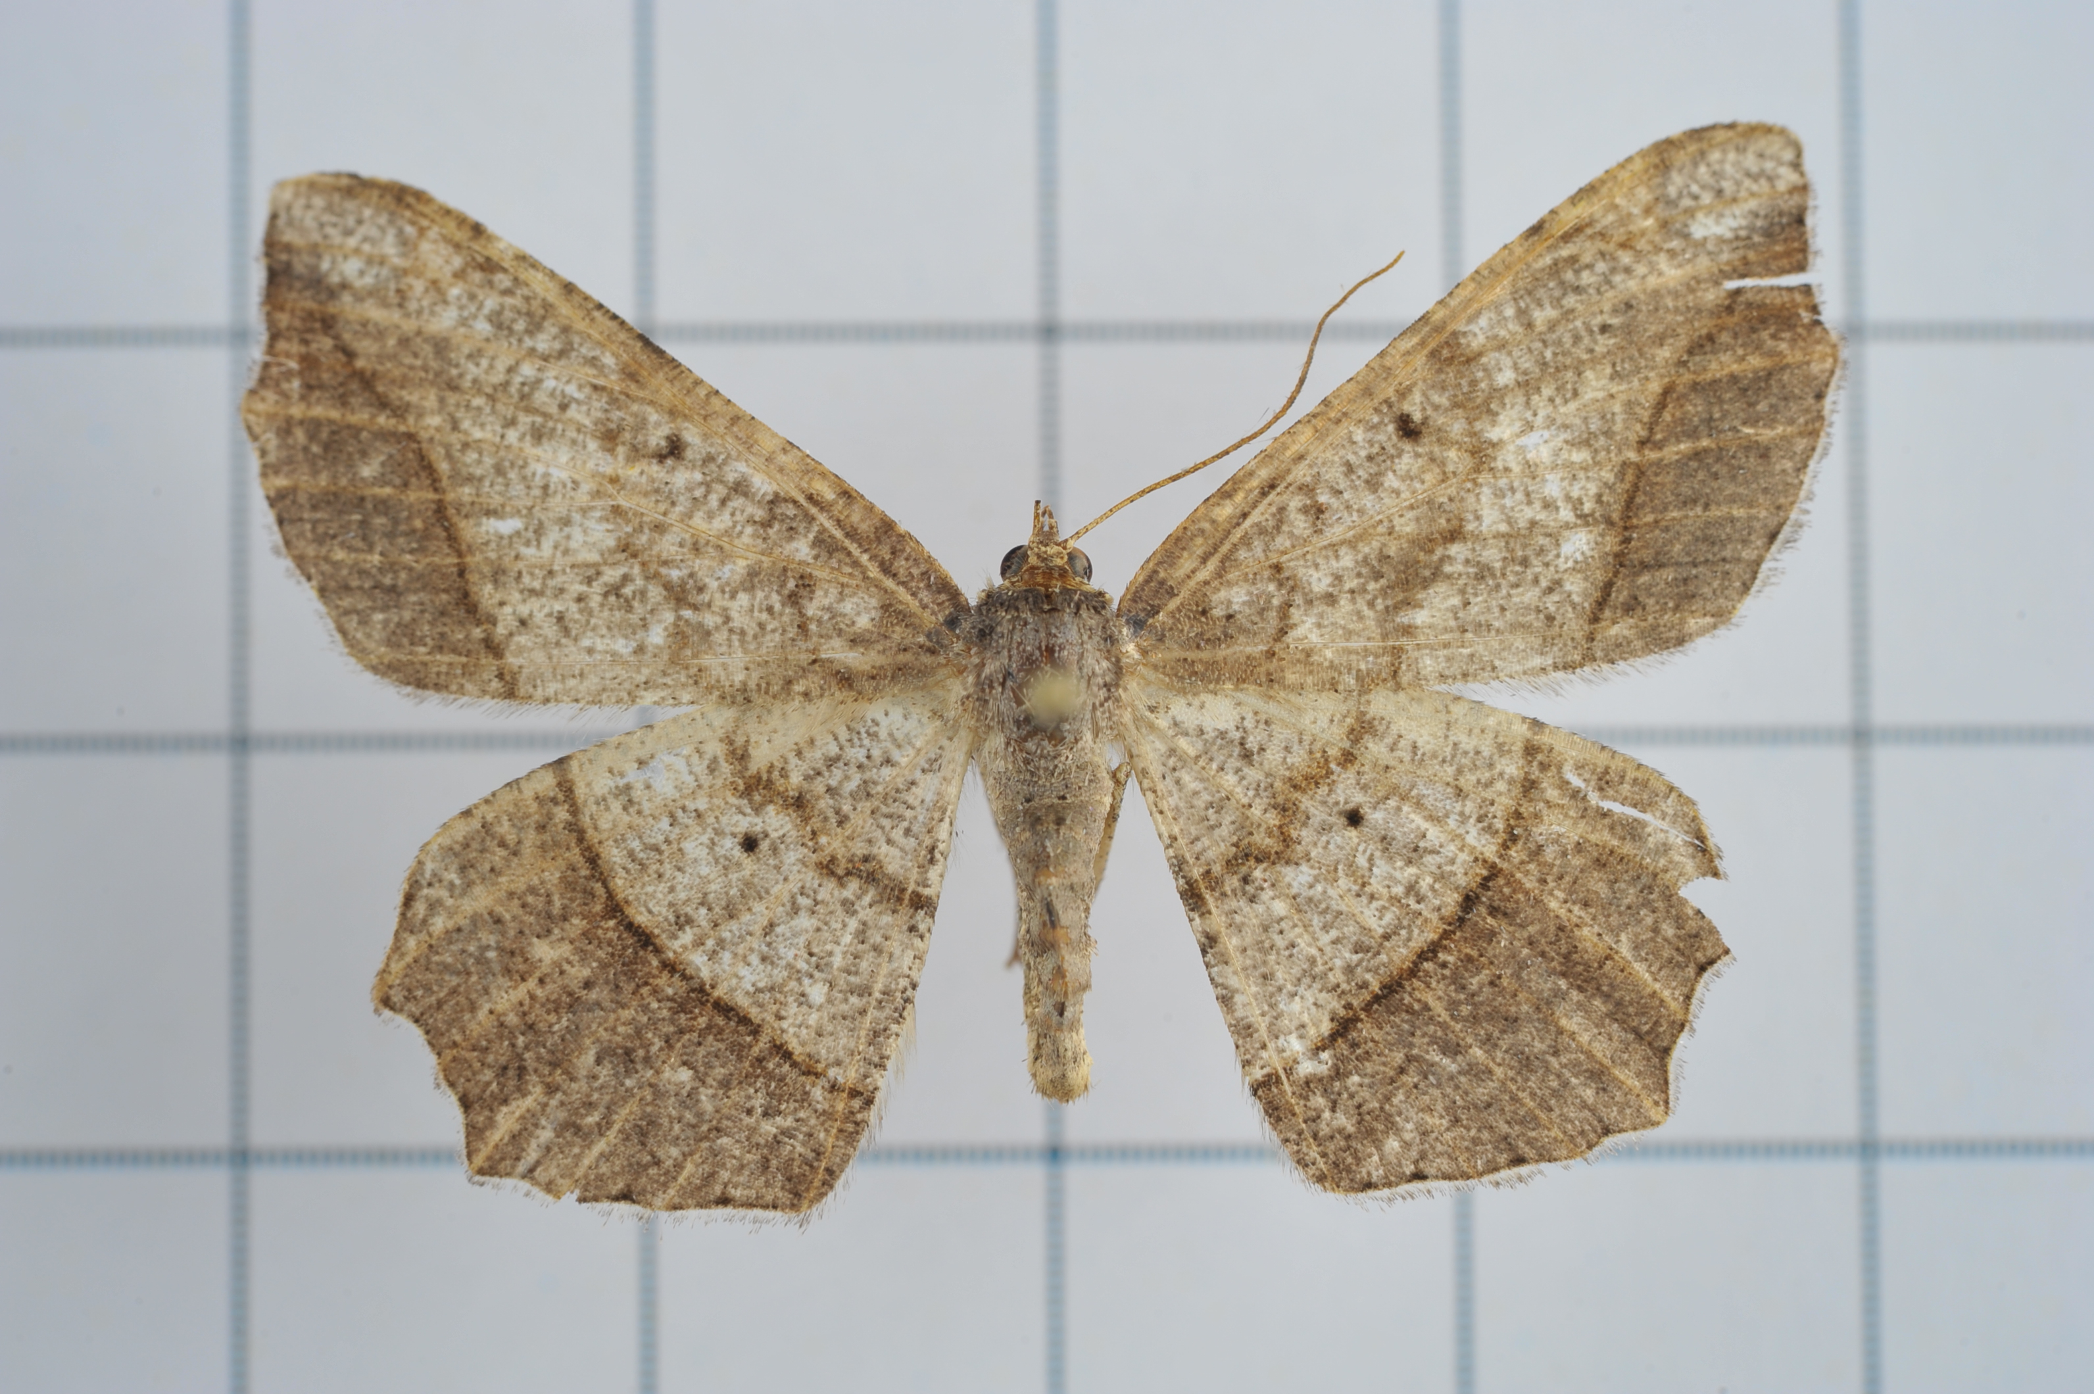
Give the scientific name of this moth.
Chiasmia monticolaria notia
